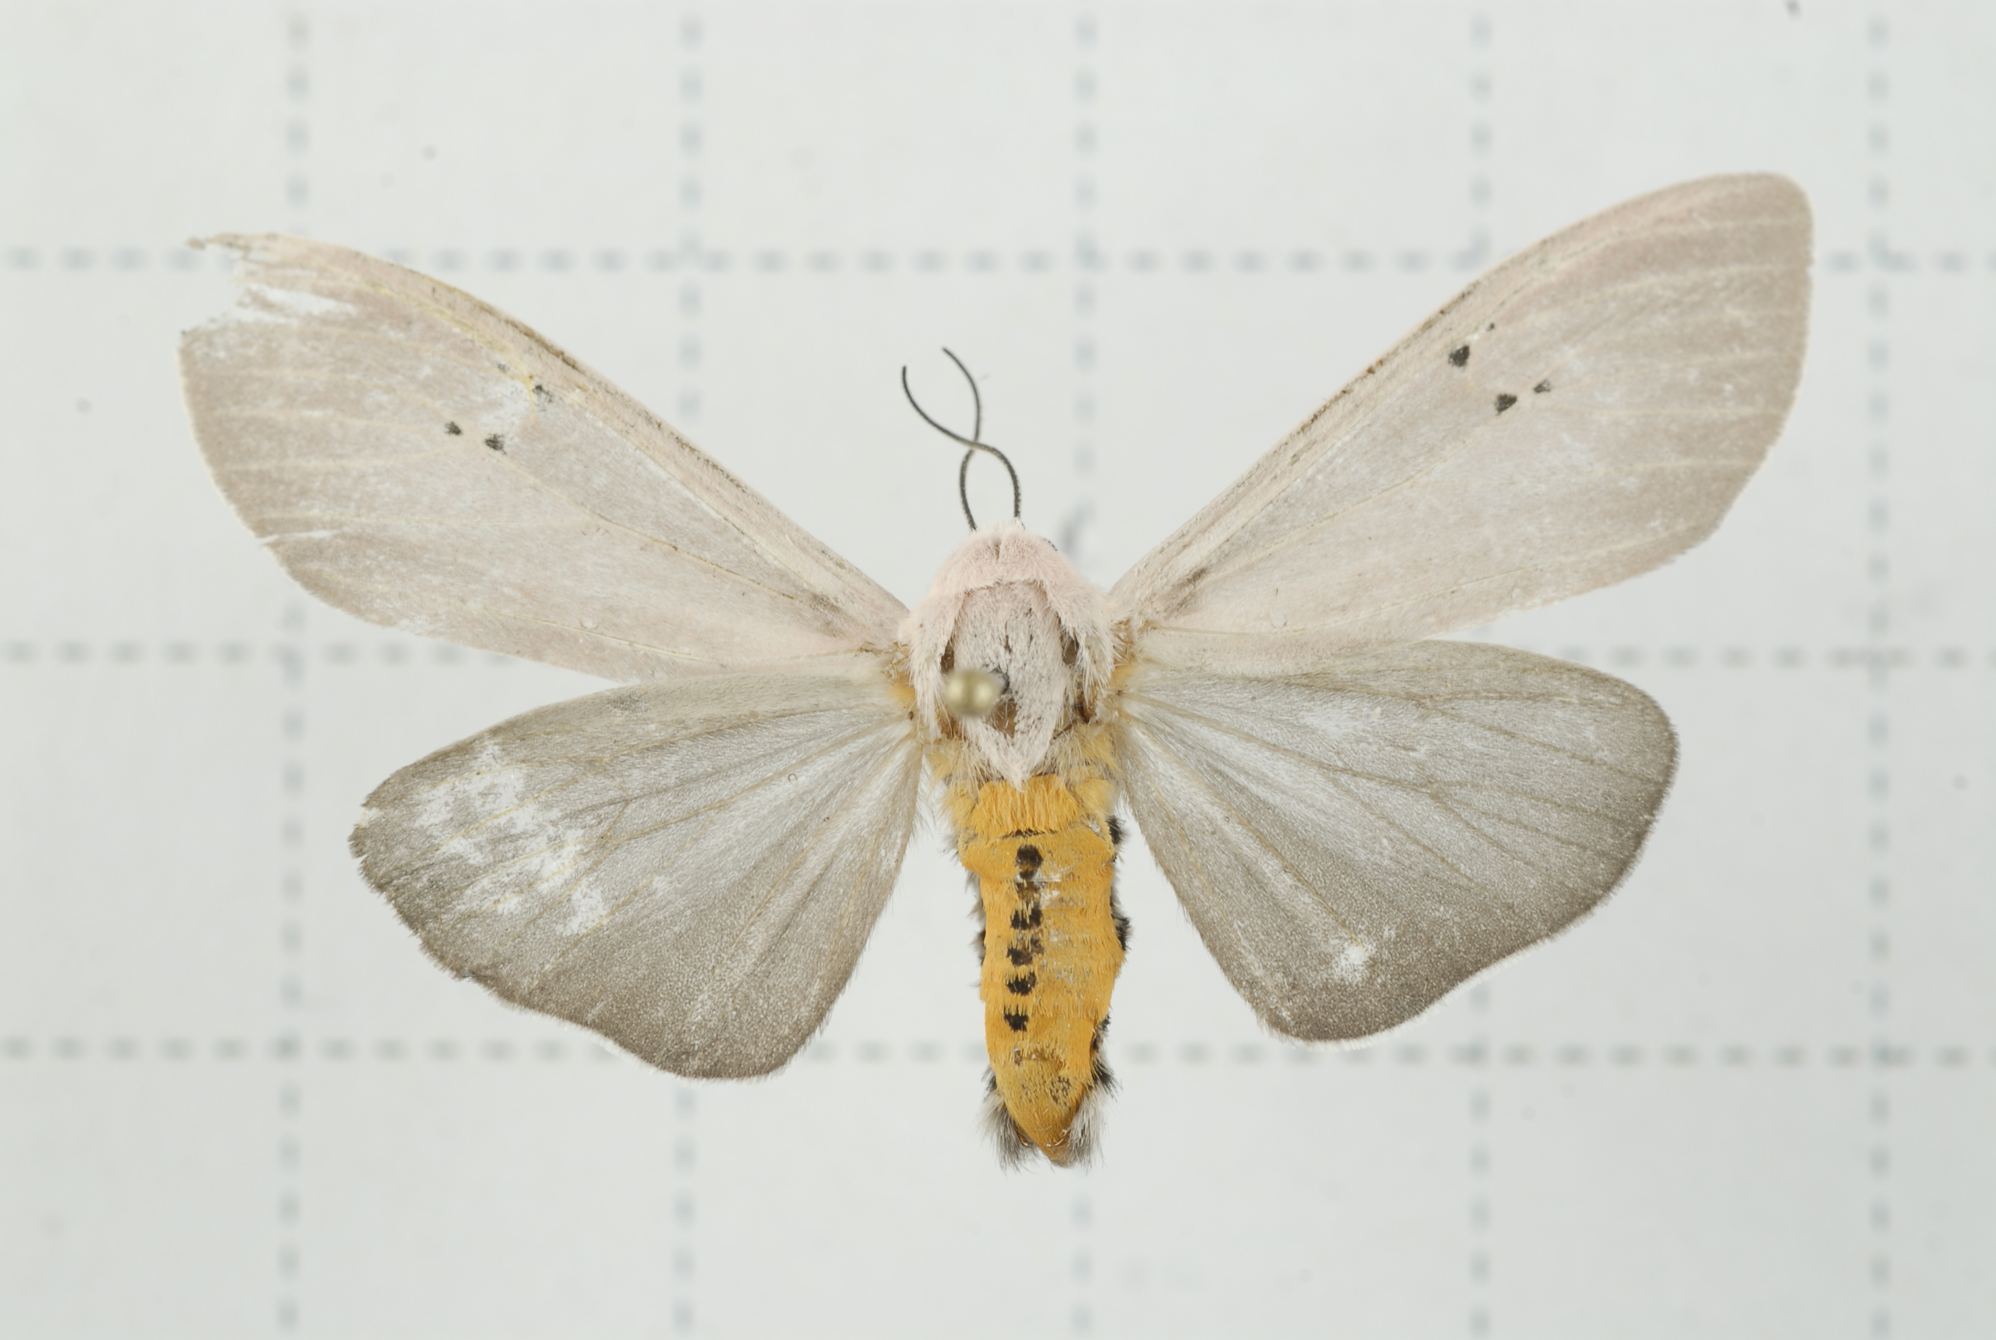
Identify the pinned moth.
Creatonotos transiens koni
